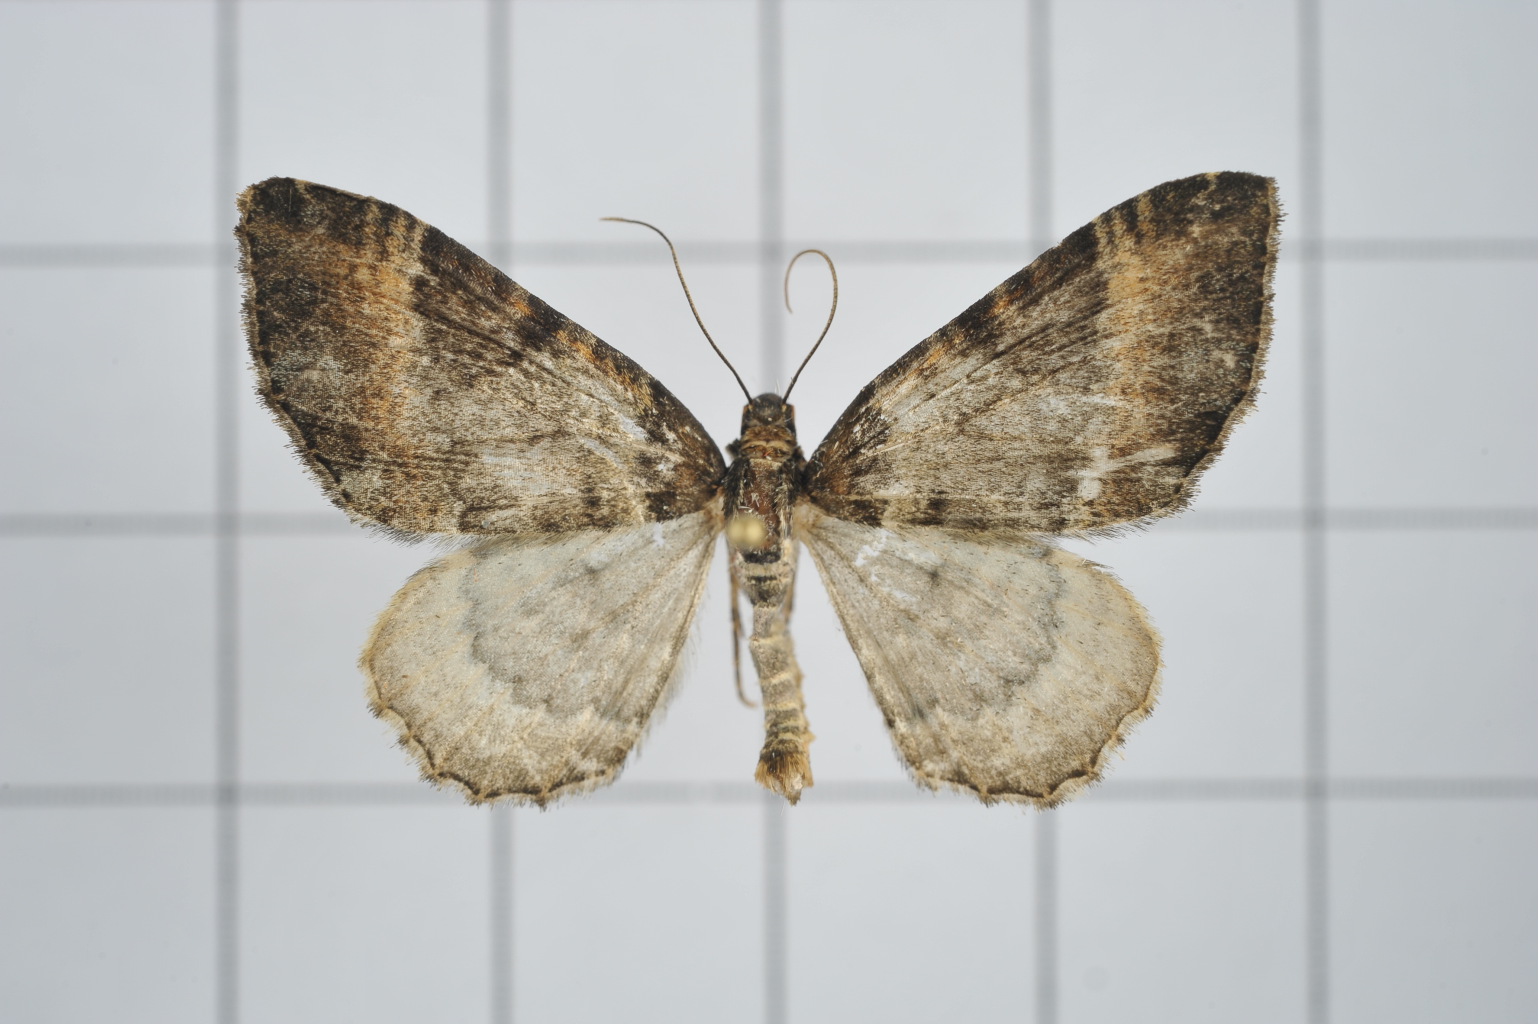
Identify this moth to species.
Melanthia procellata szechuanensis
